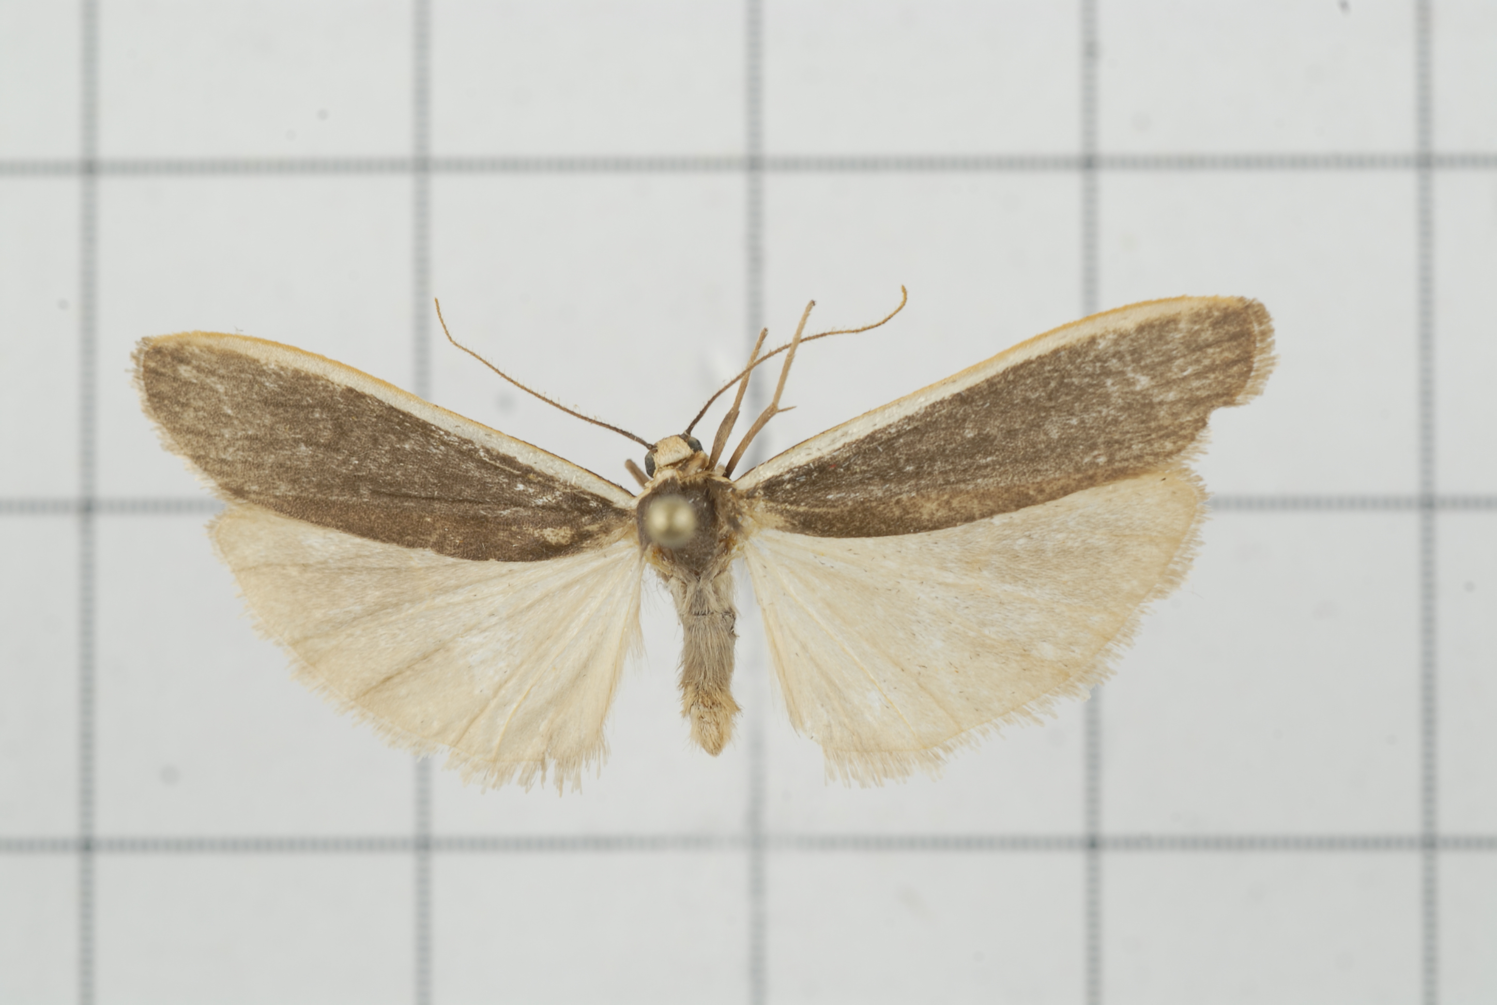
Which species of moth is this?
Eilema taiwana
